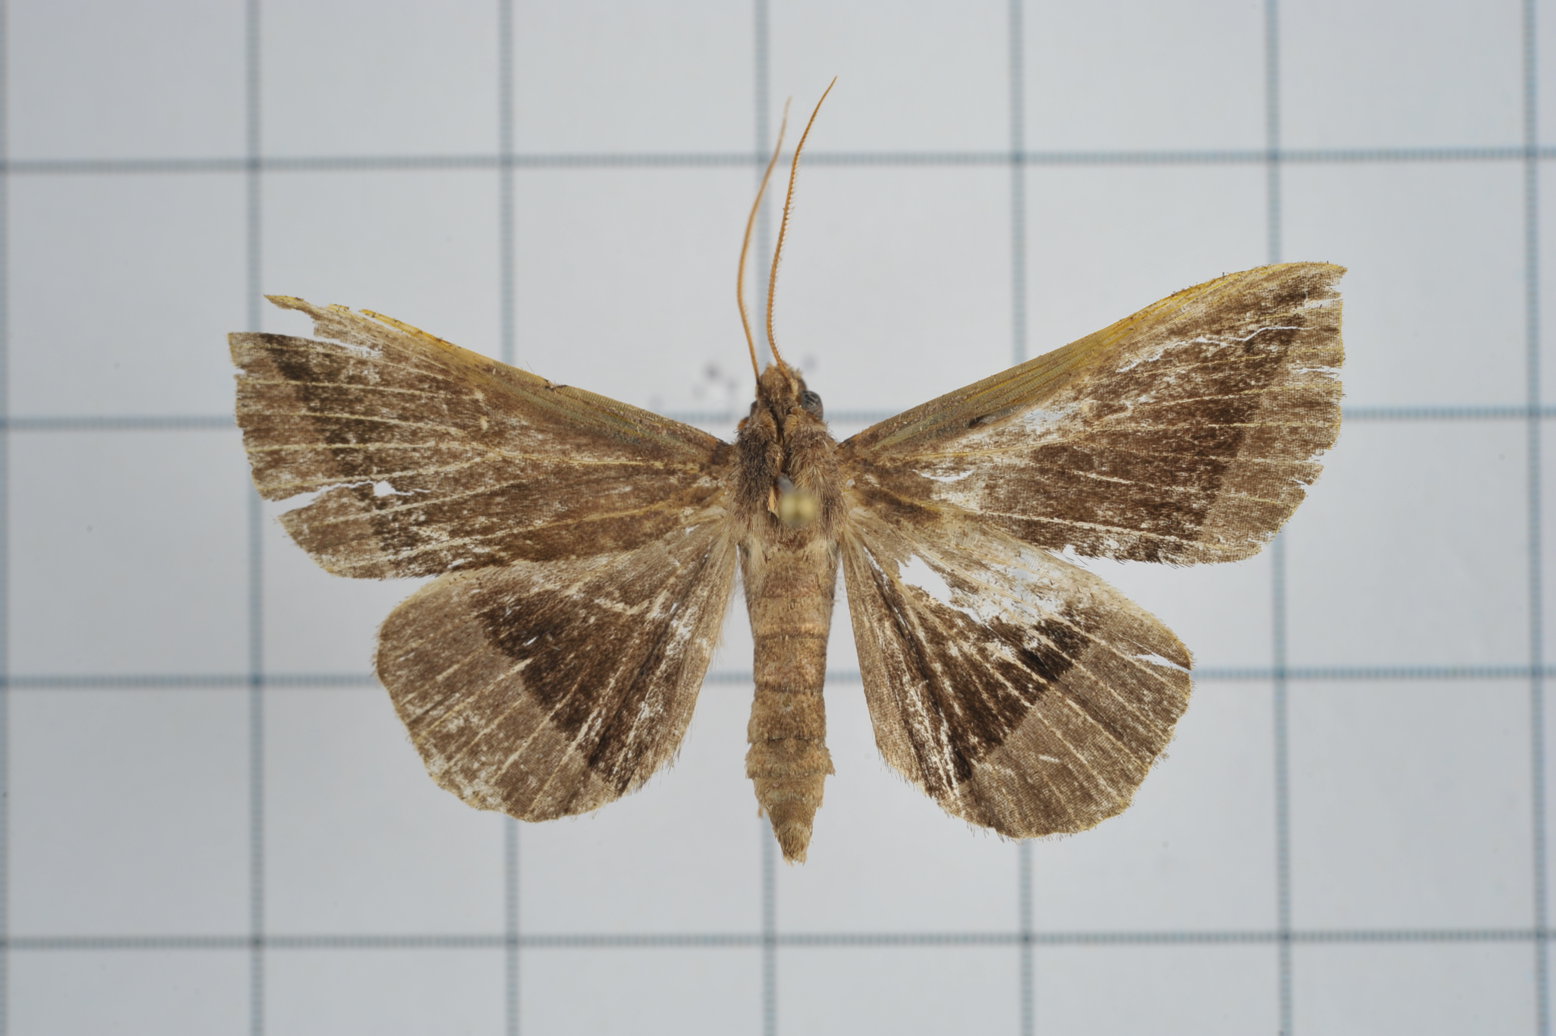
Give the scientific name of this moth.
Hadennia hisbonalis
